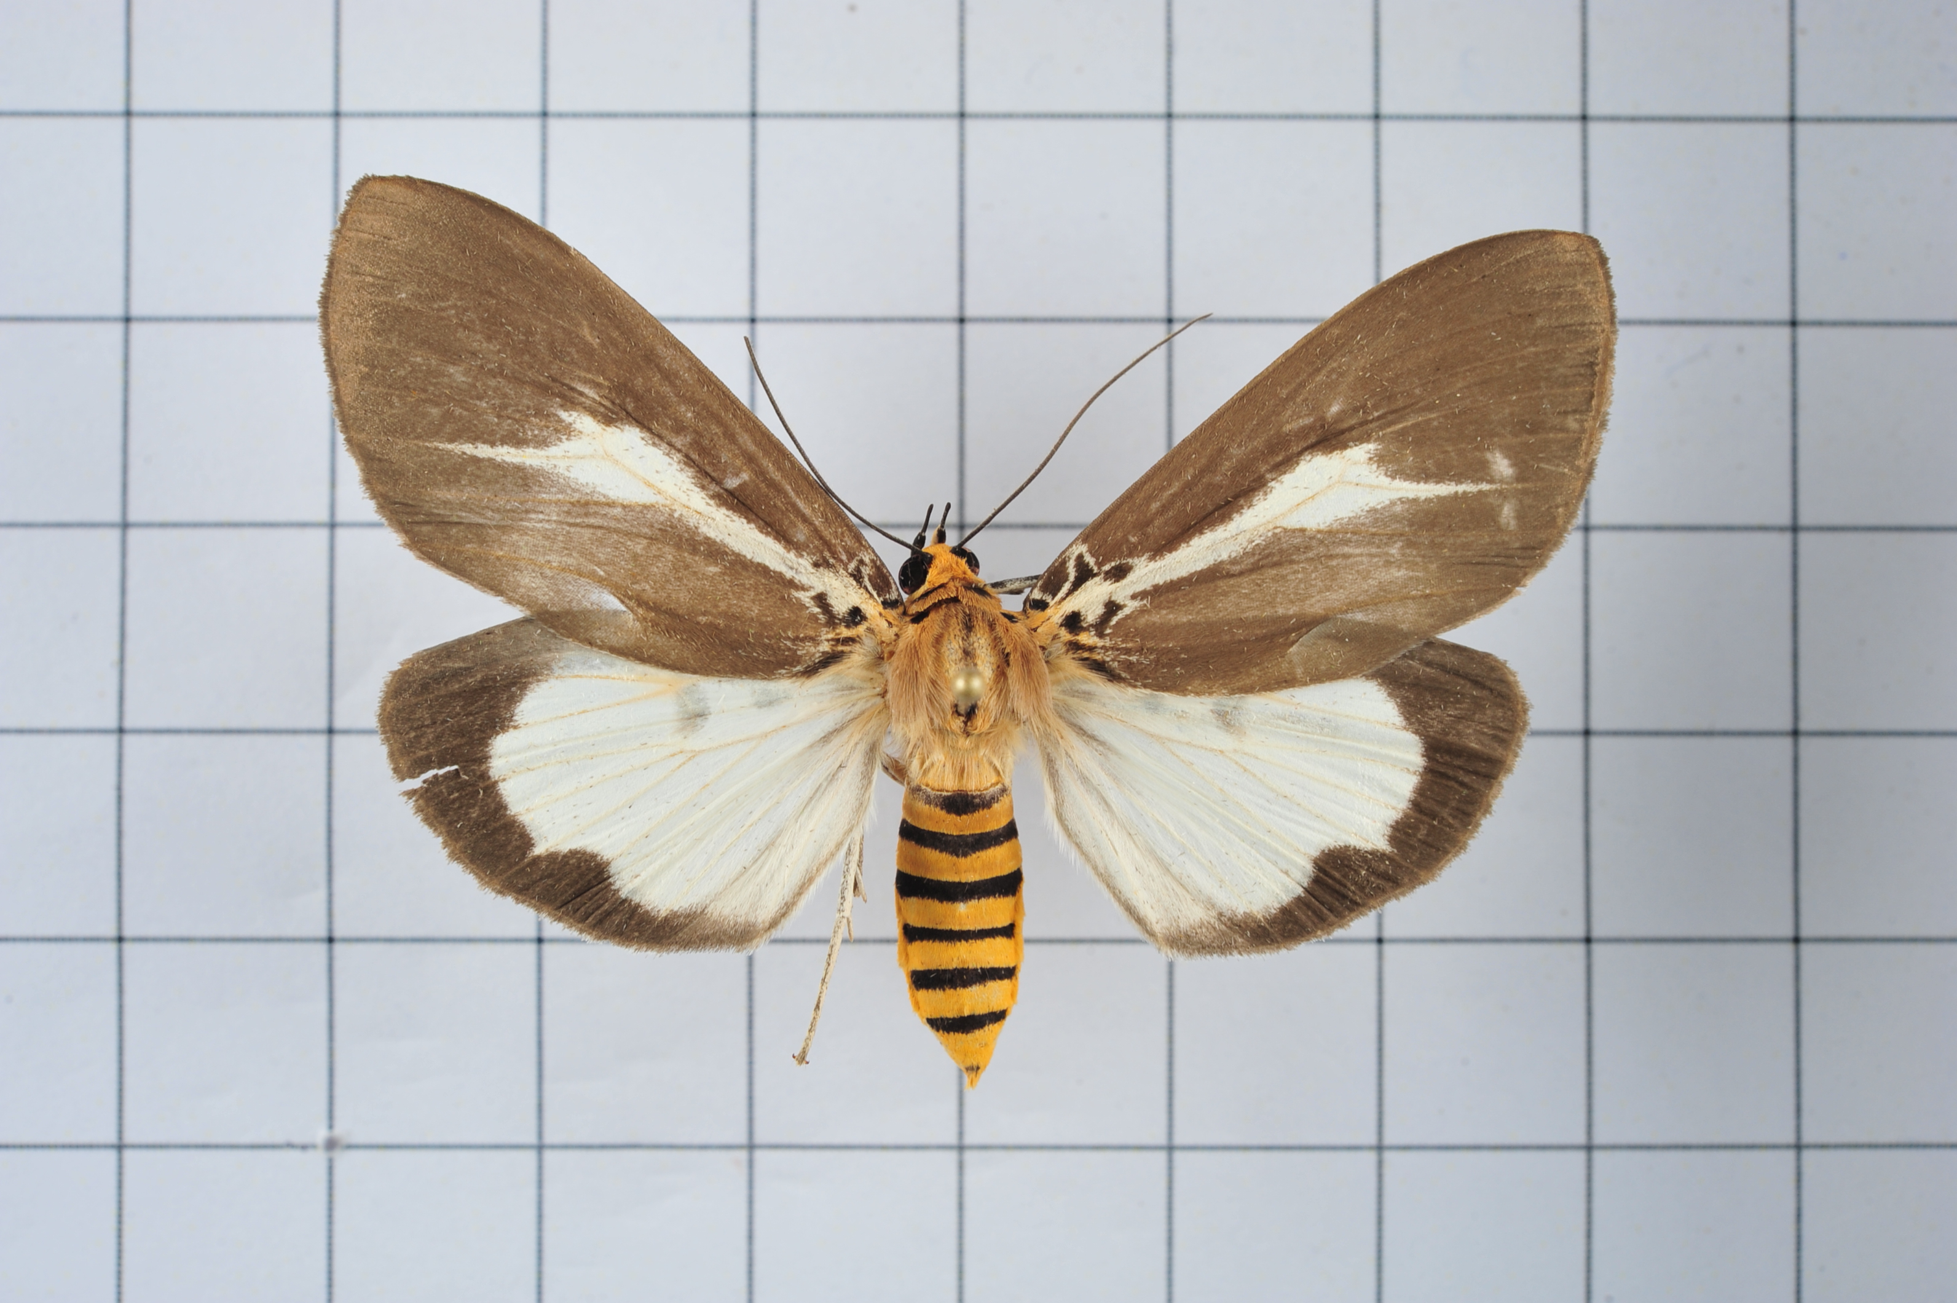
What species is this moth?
Asota heliconia zebrina
